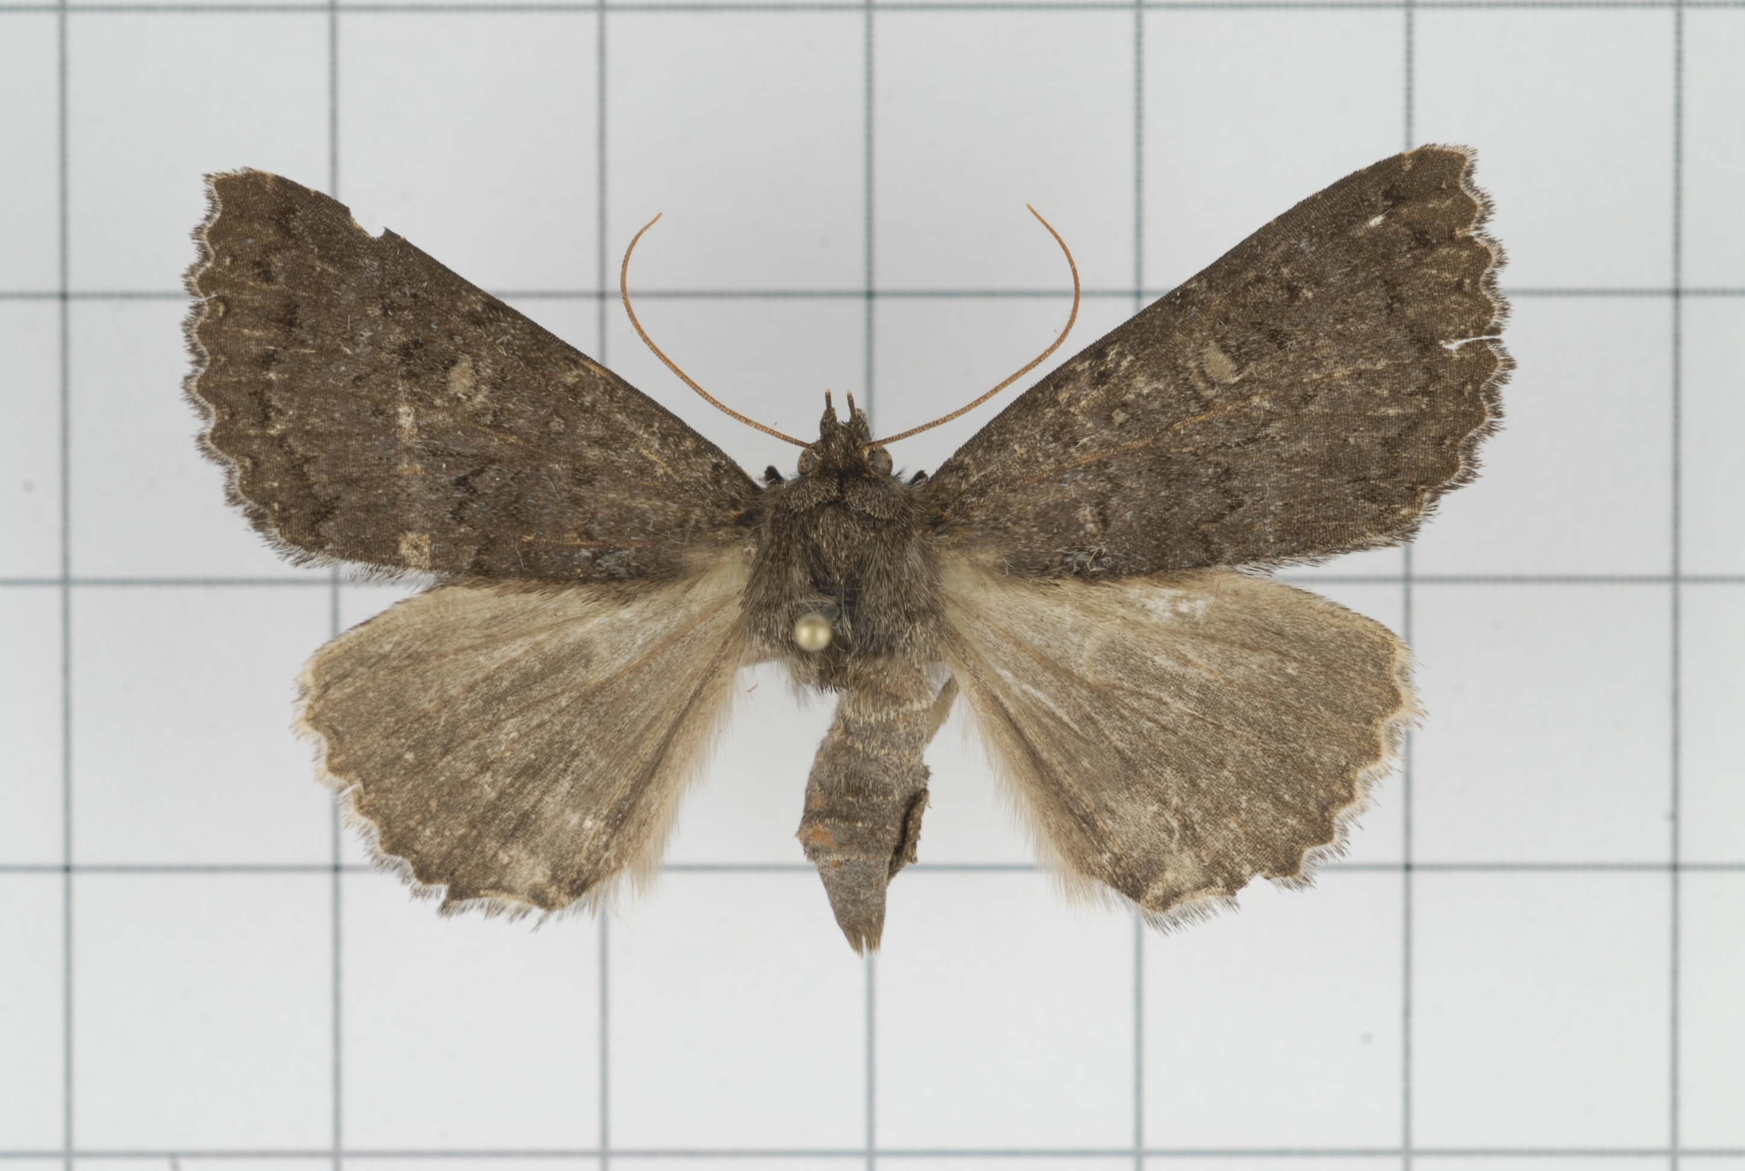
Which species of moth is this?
Hypersypnoides submarginata submarginata
